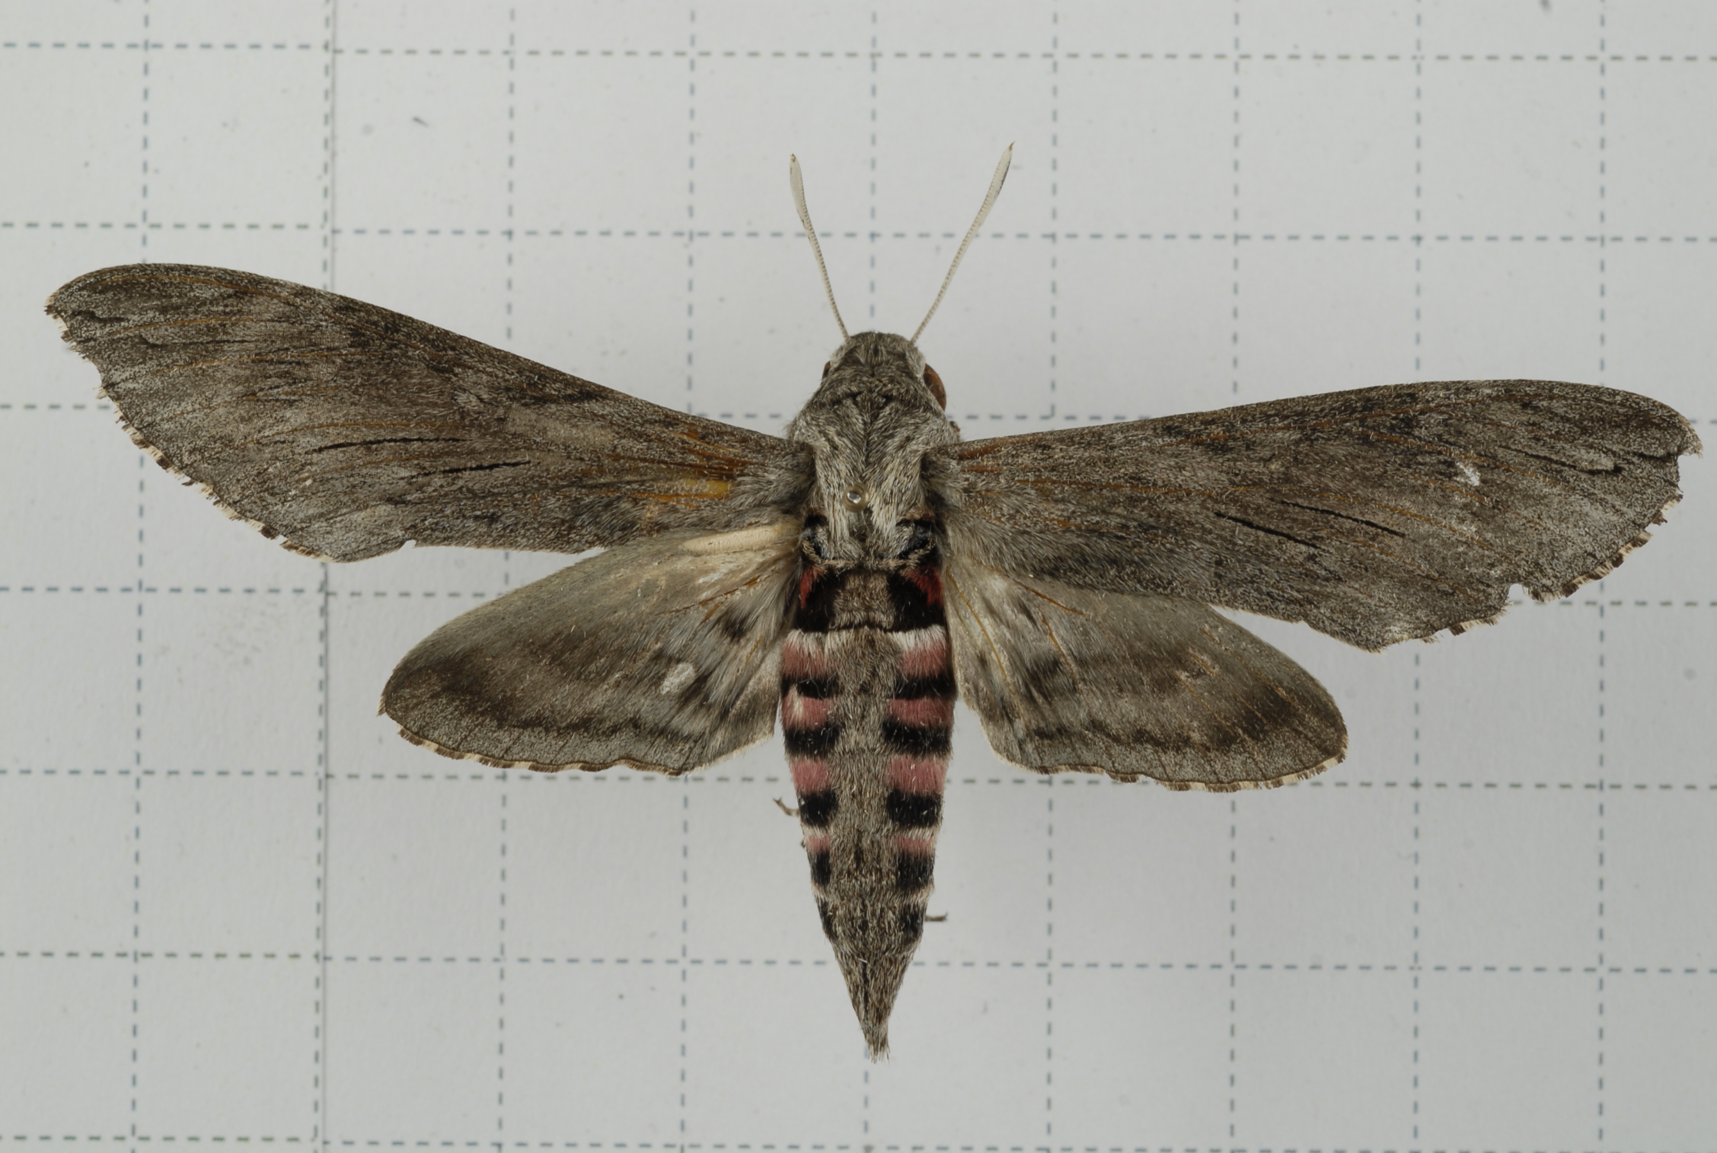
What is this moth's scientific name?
Agrius convolvuli
